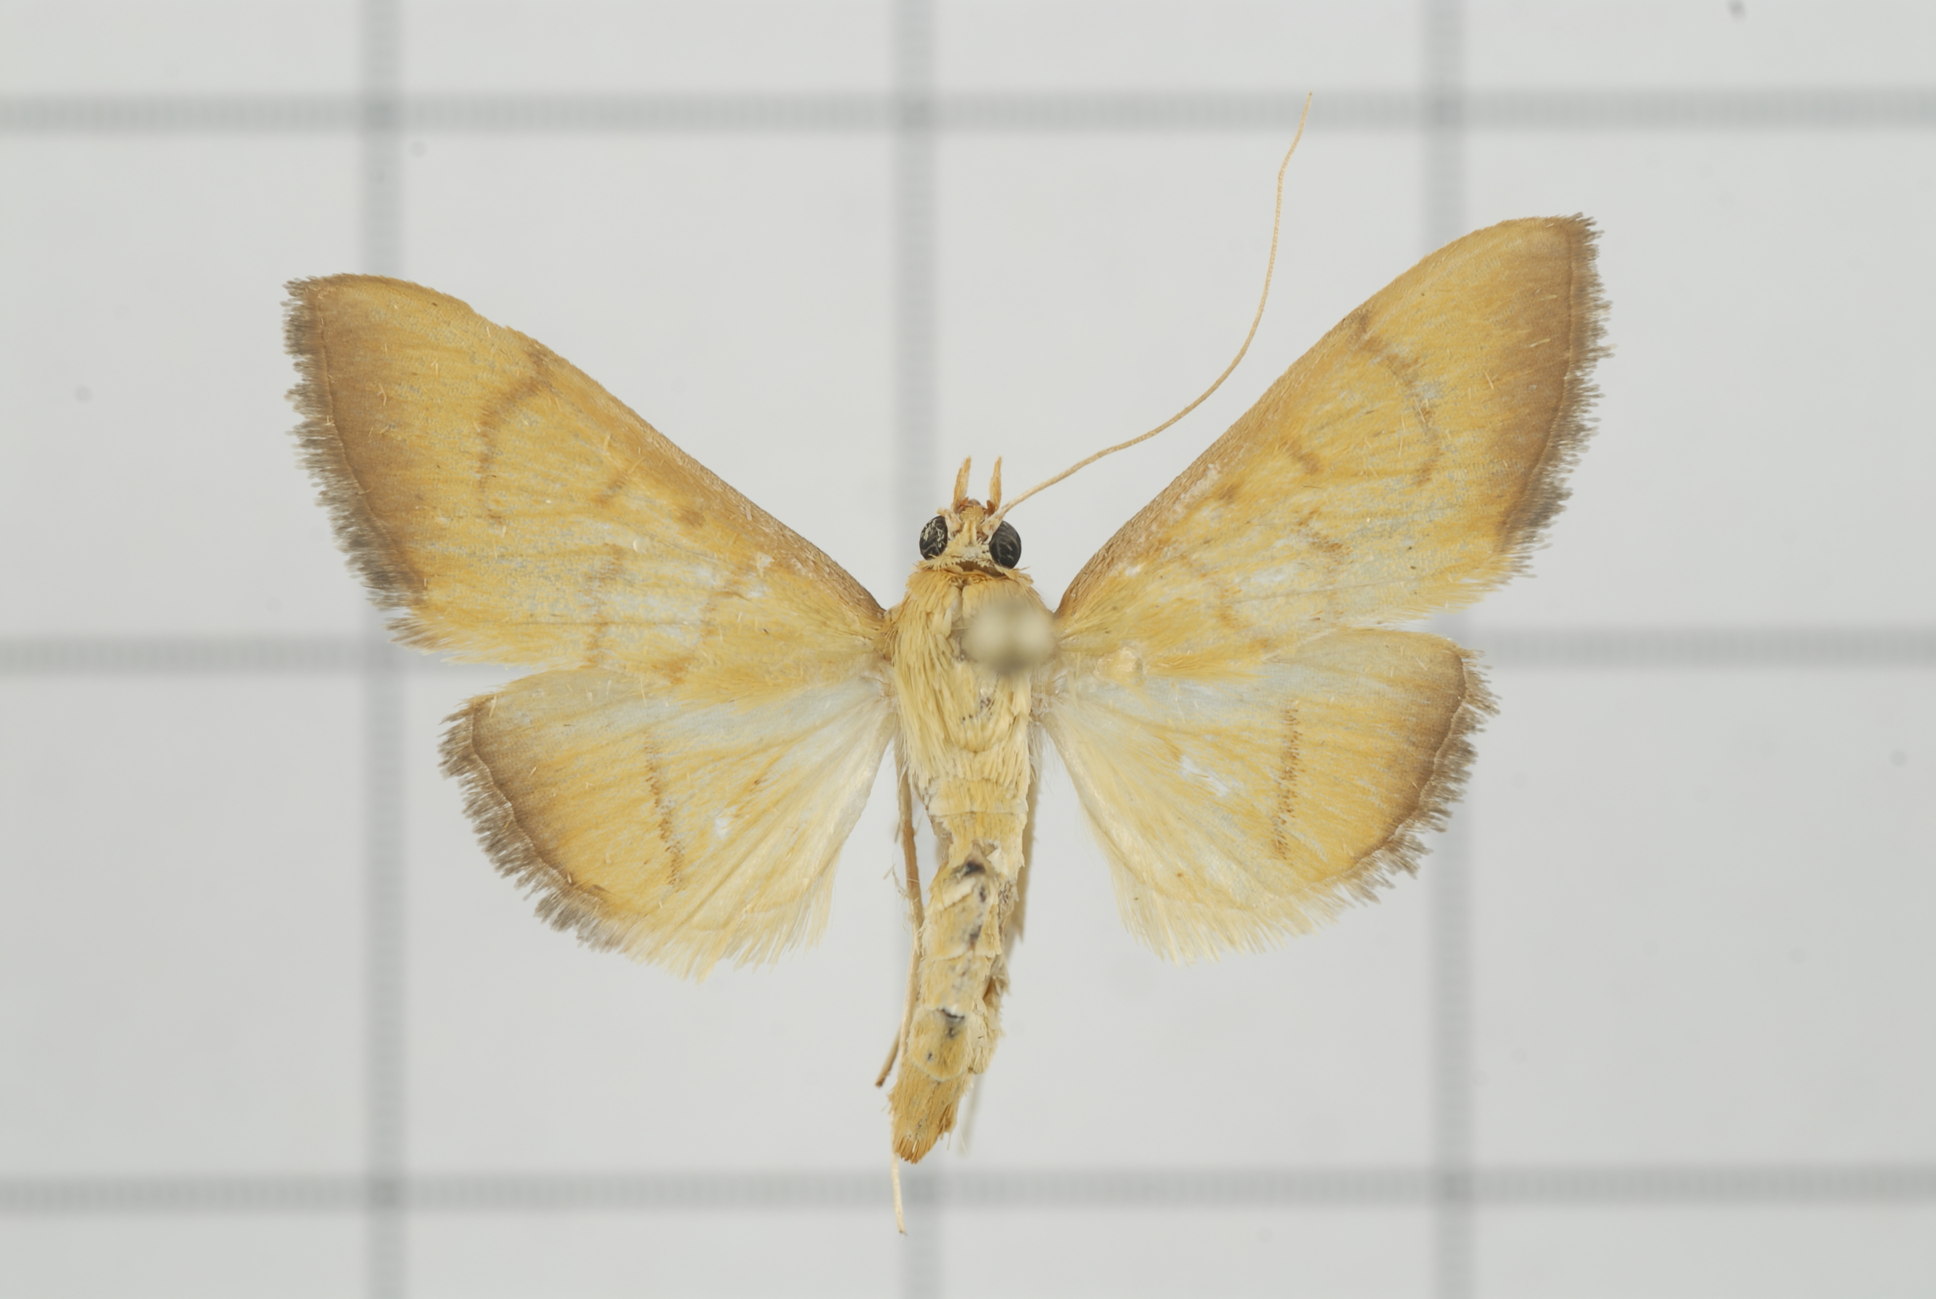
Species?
Toxobotys nea
